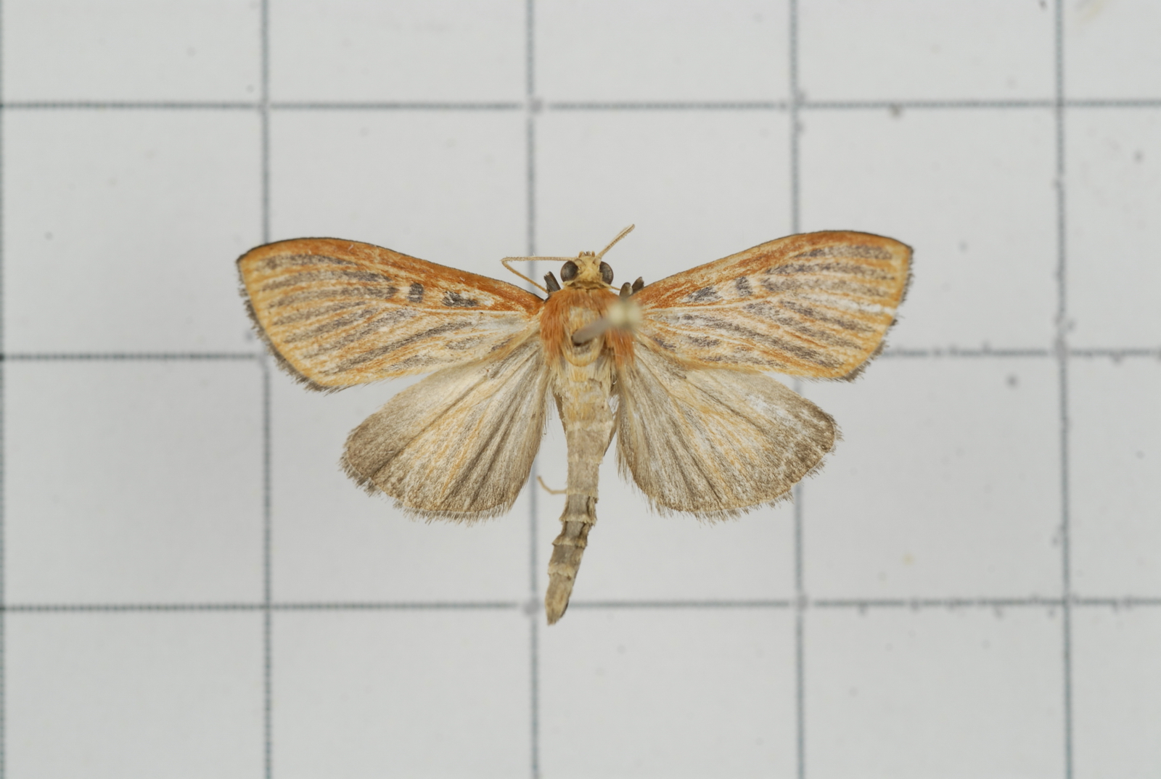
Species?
Tyspanodes striata
